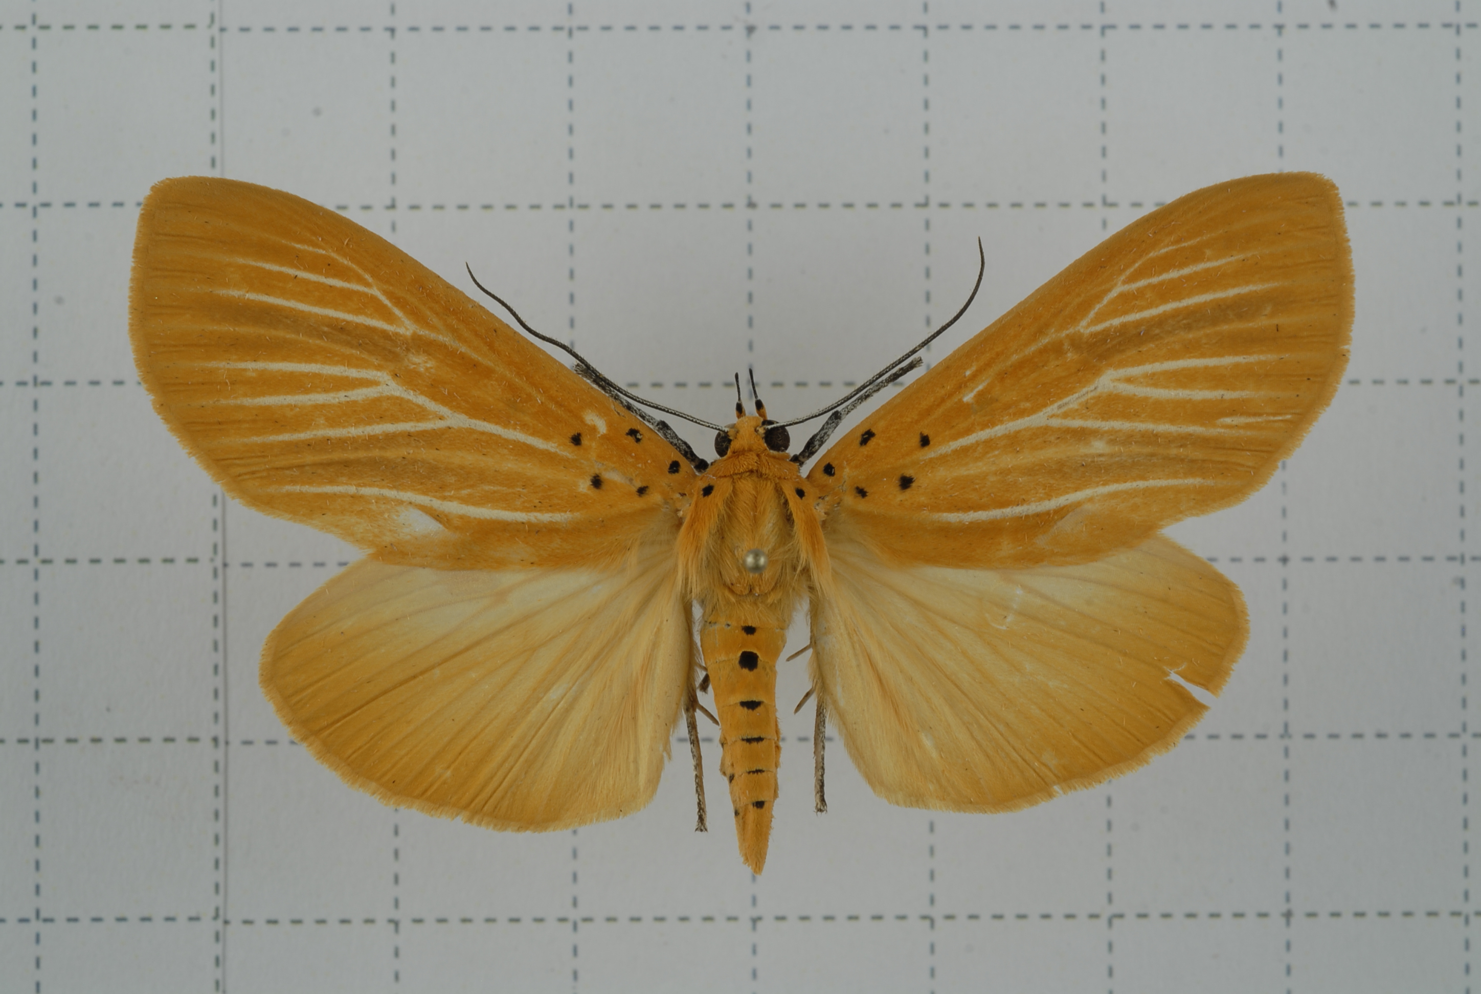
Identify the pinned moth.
Asota egens confinis
